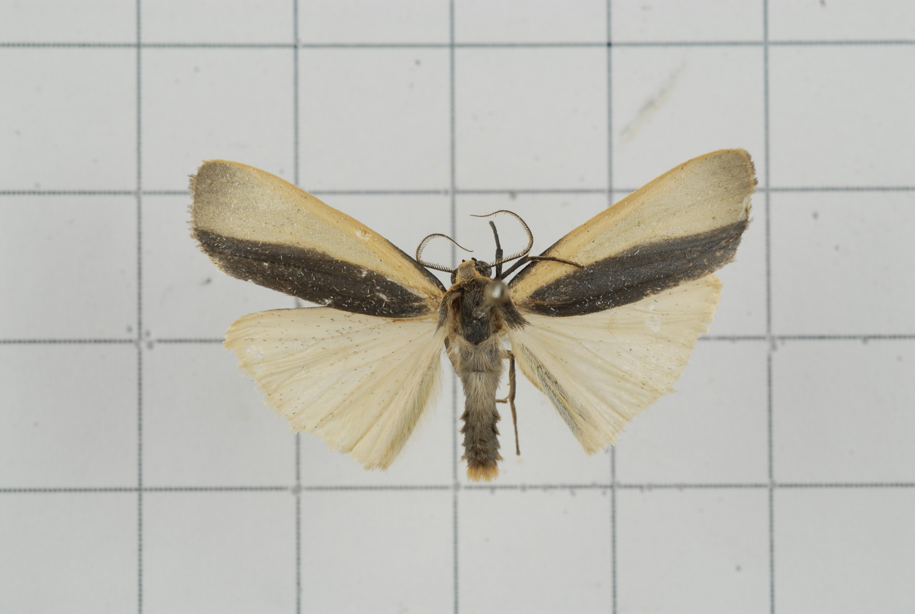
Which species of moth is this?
Hesudra divisa
